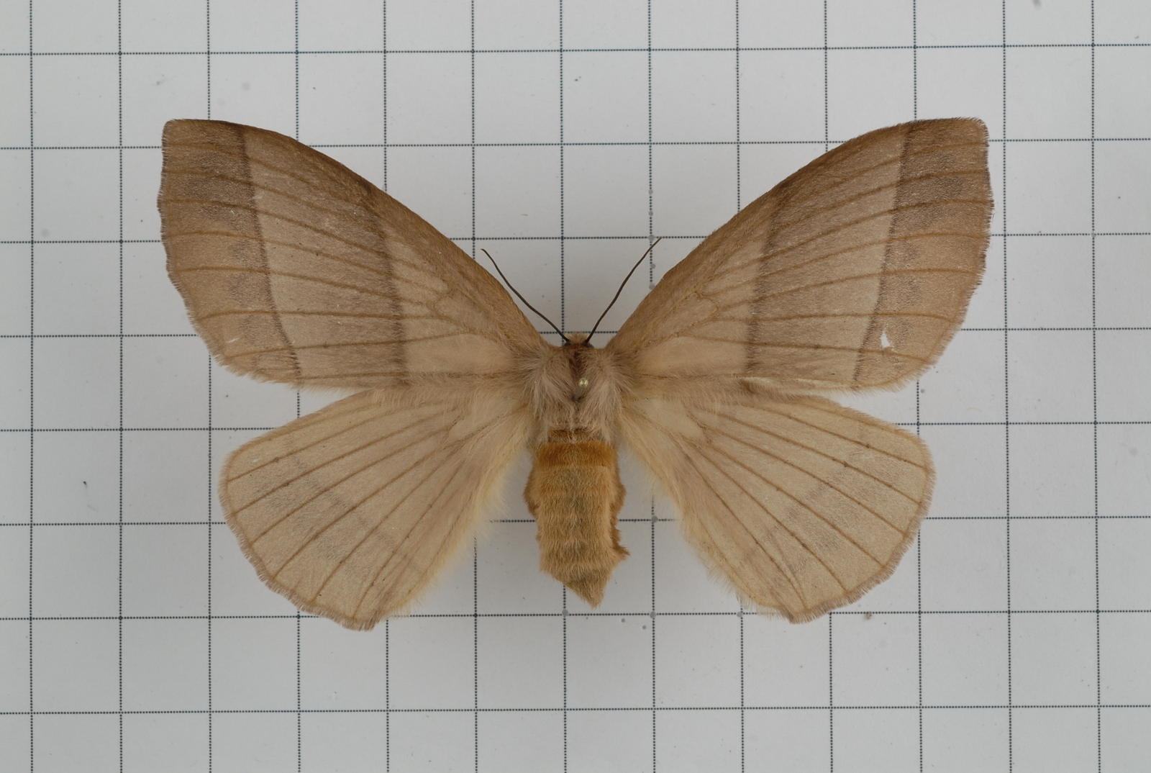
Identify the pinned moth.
Palirisa cervina formosana
